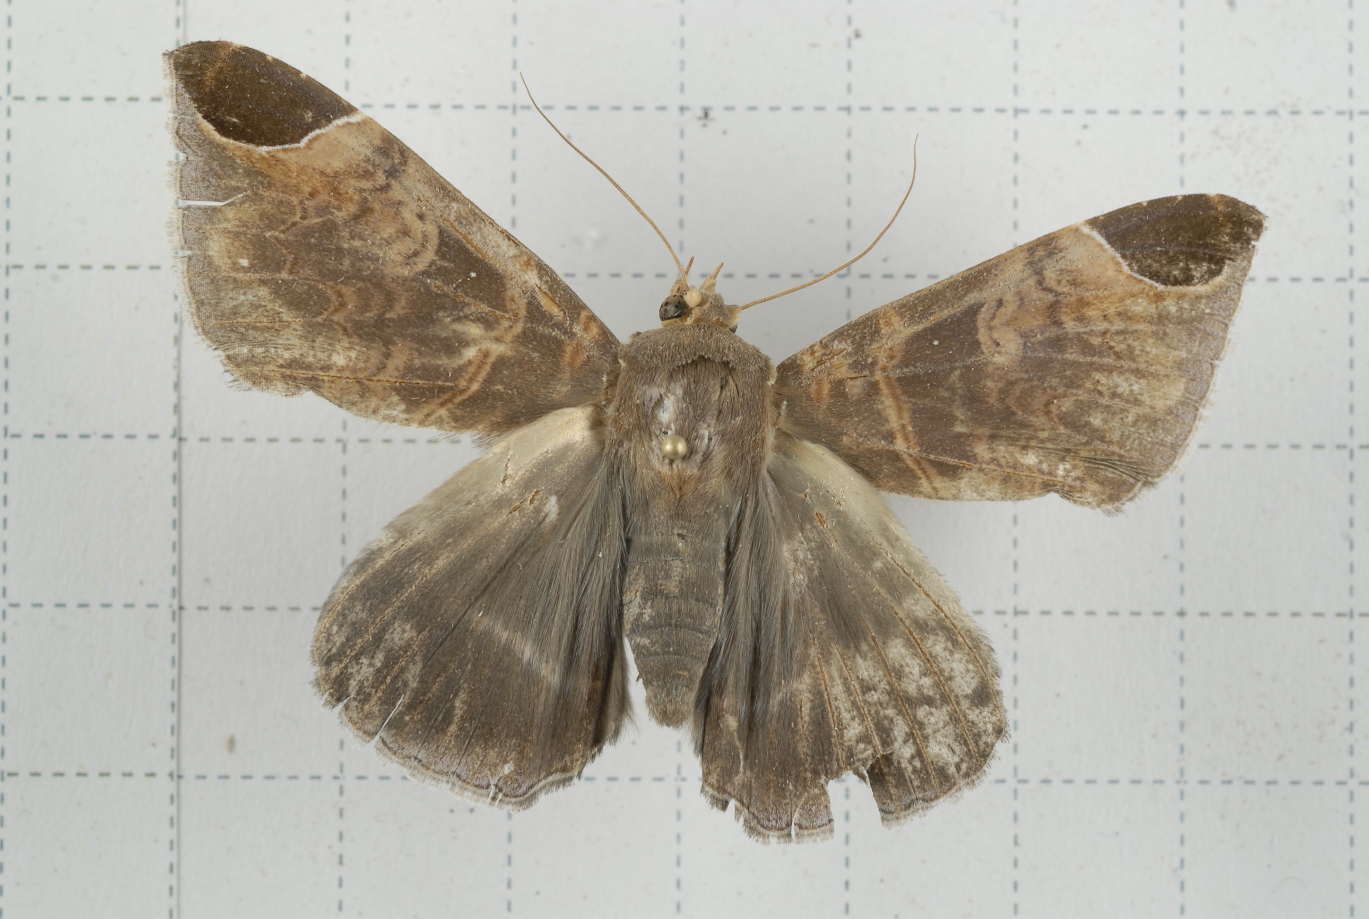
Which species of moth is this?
Pindara illibata
